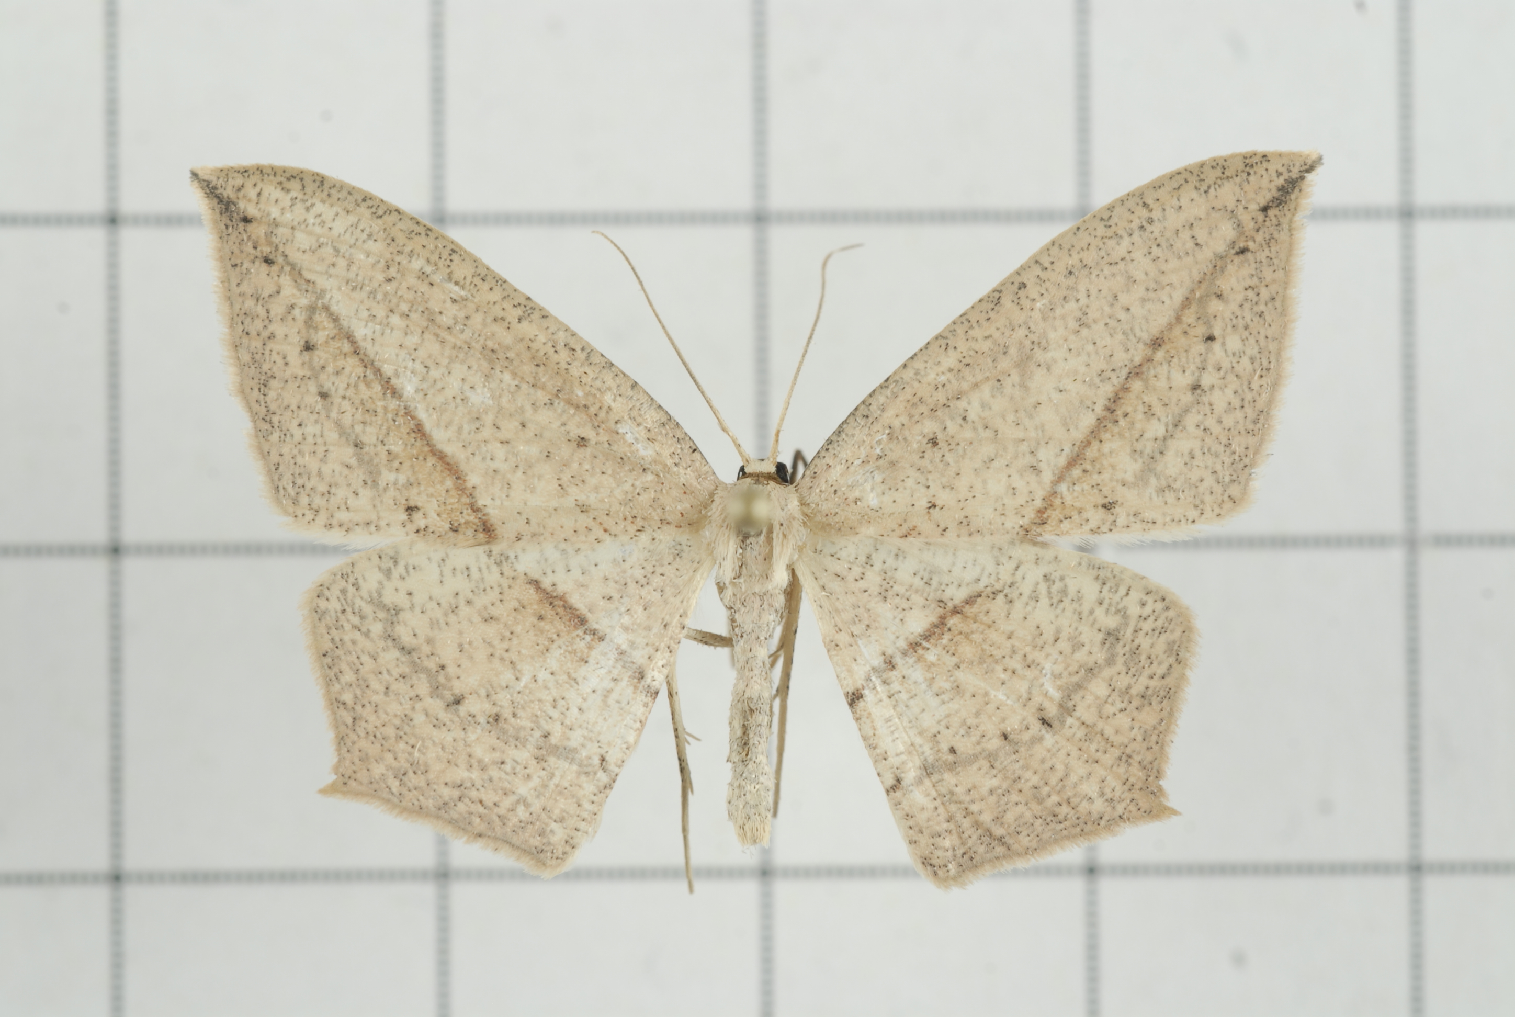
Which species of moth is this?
Timandra stueningi
